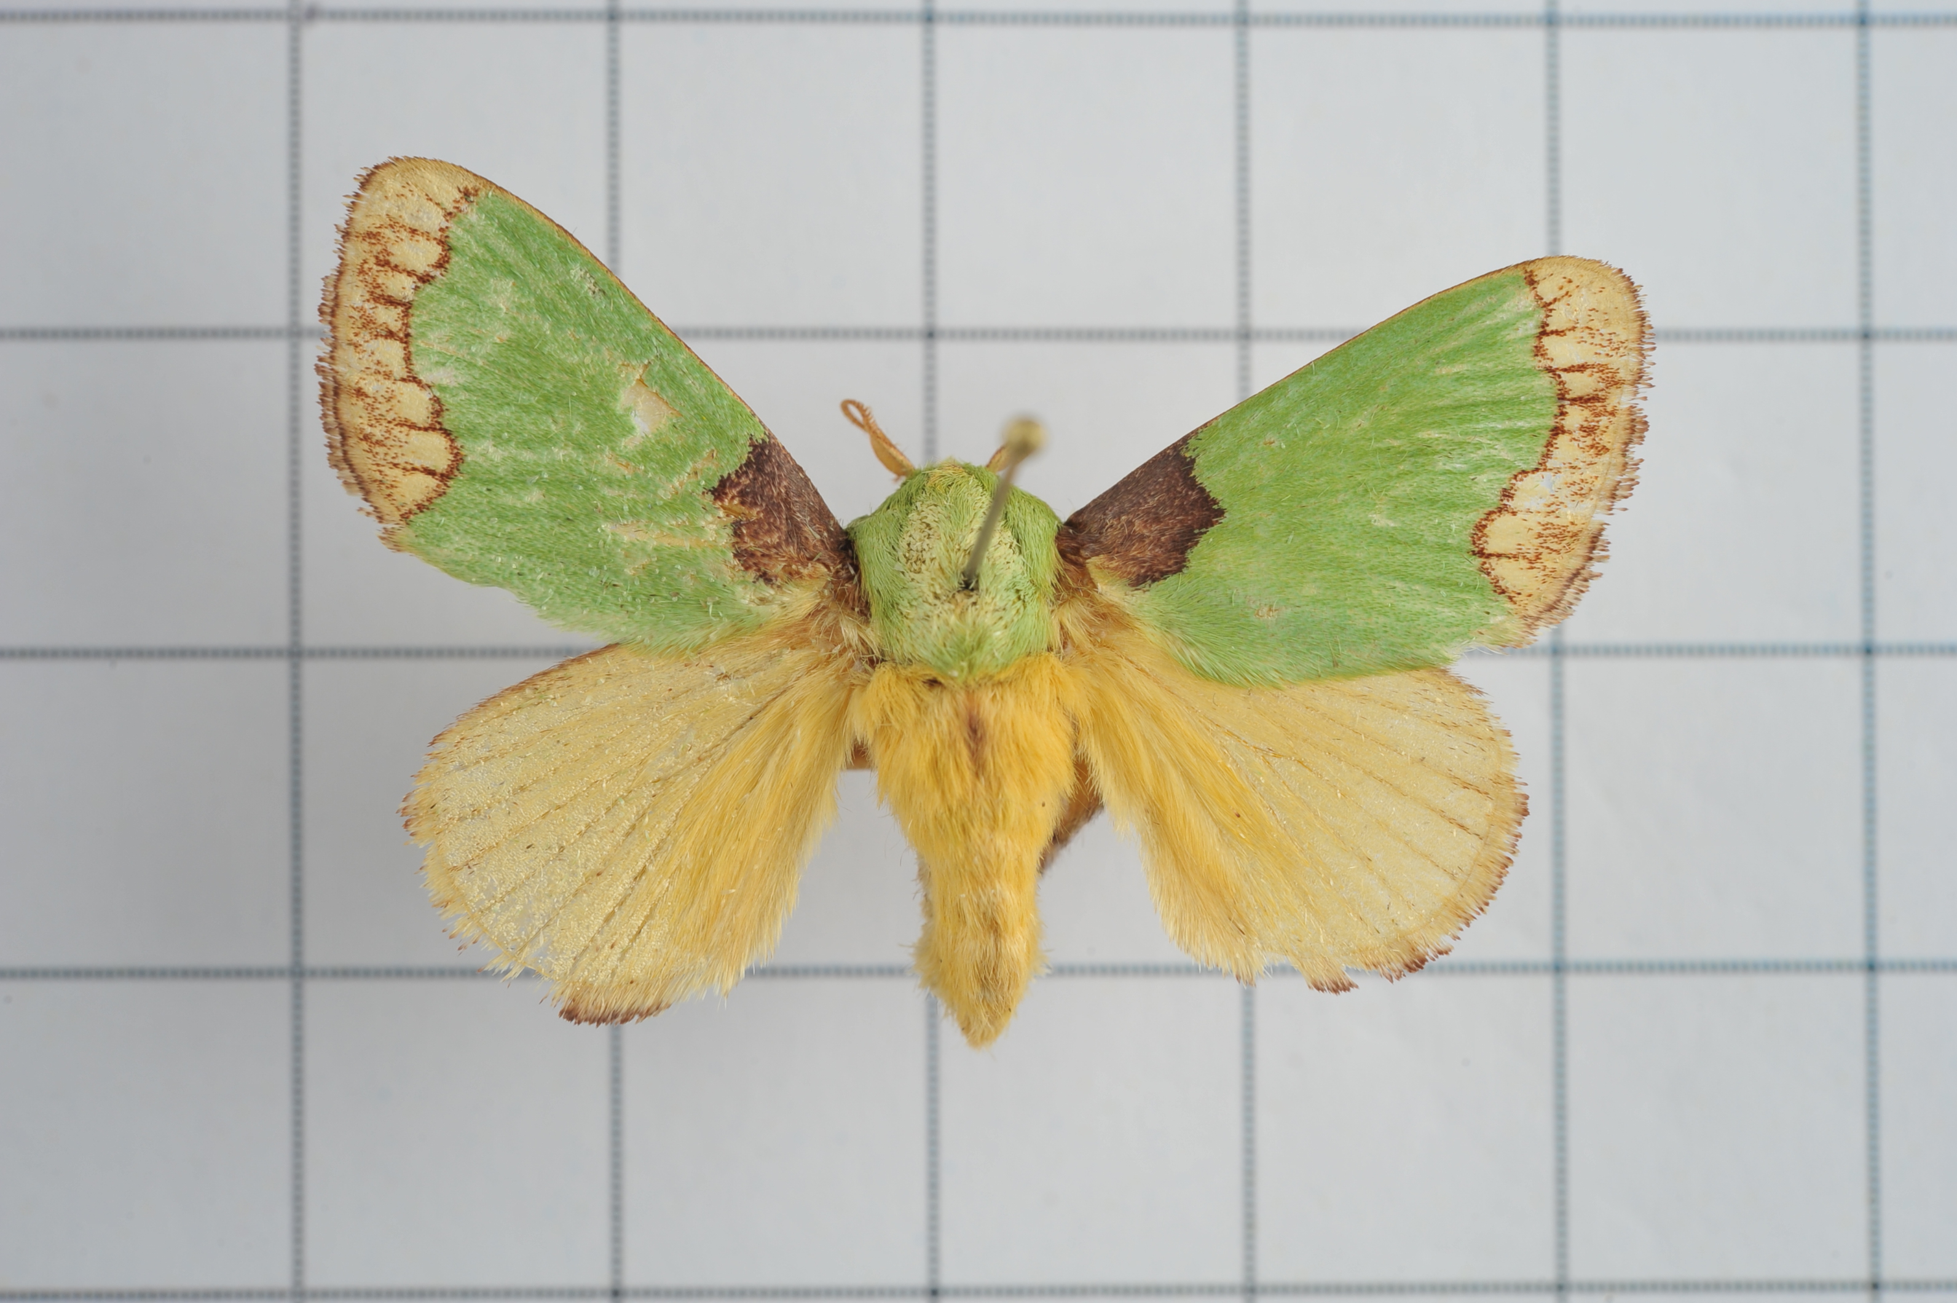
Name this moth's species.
Parasa consocia
